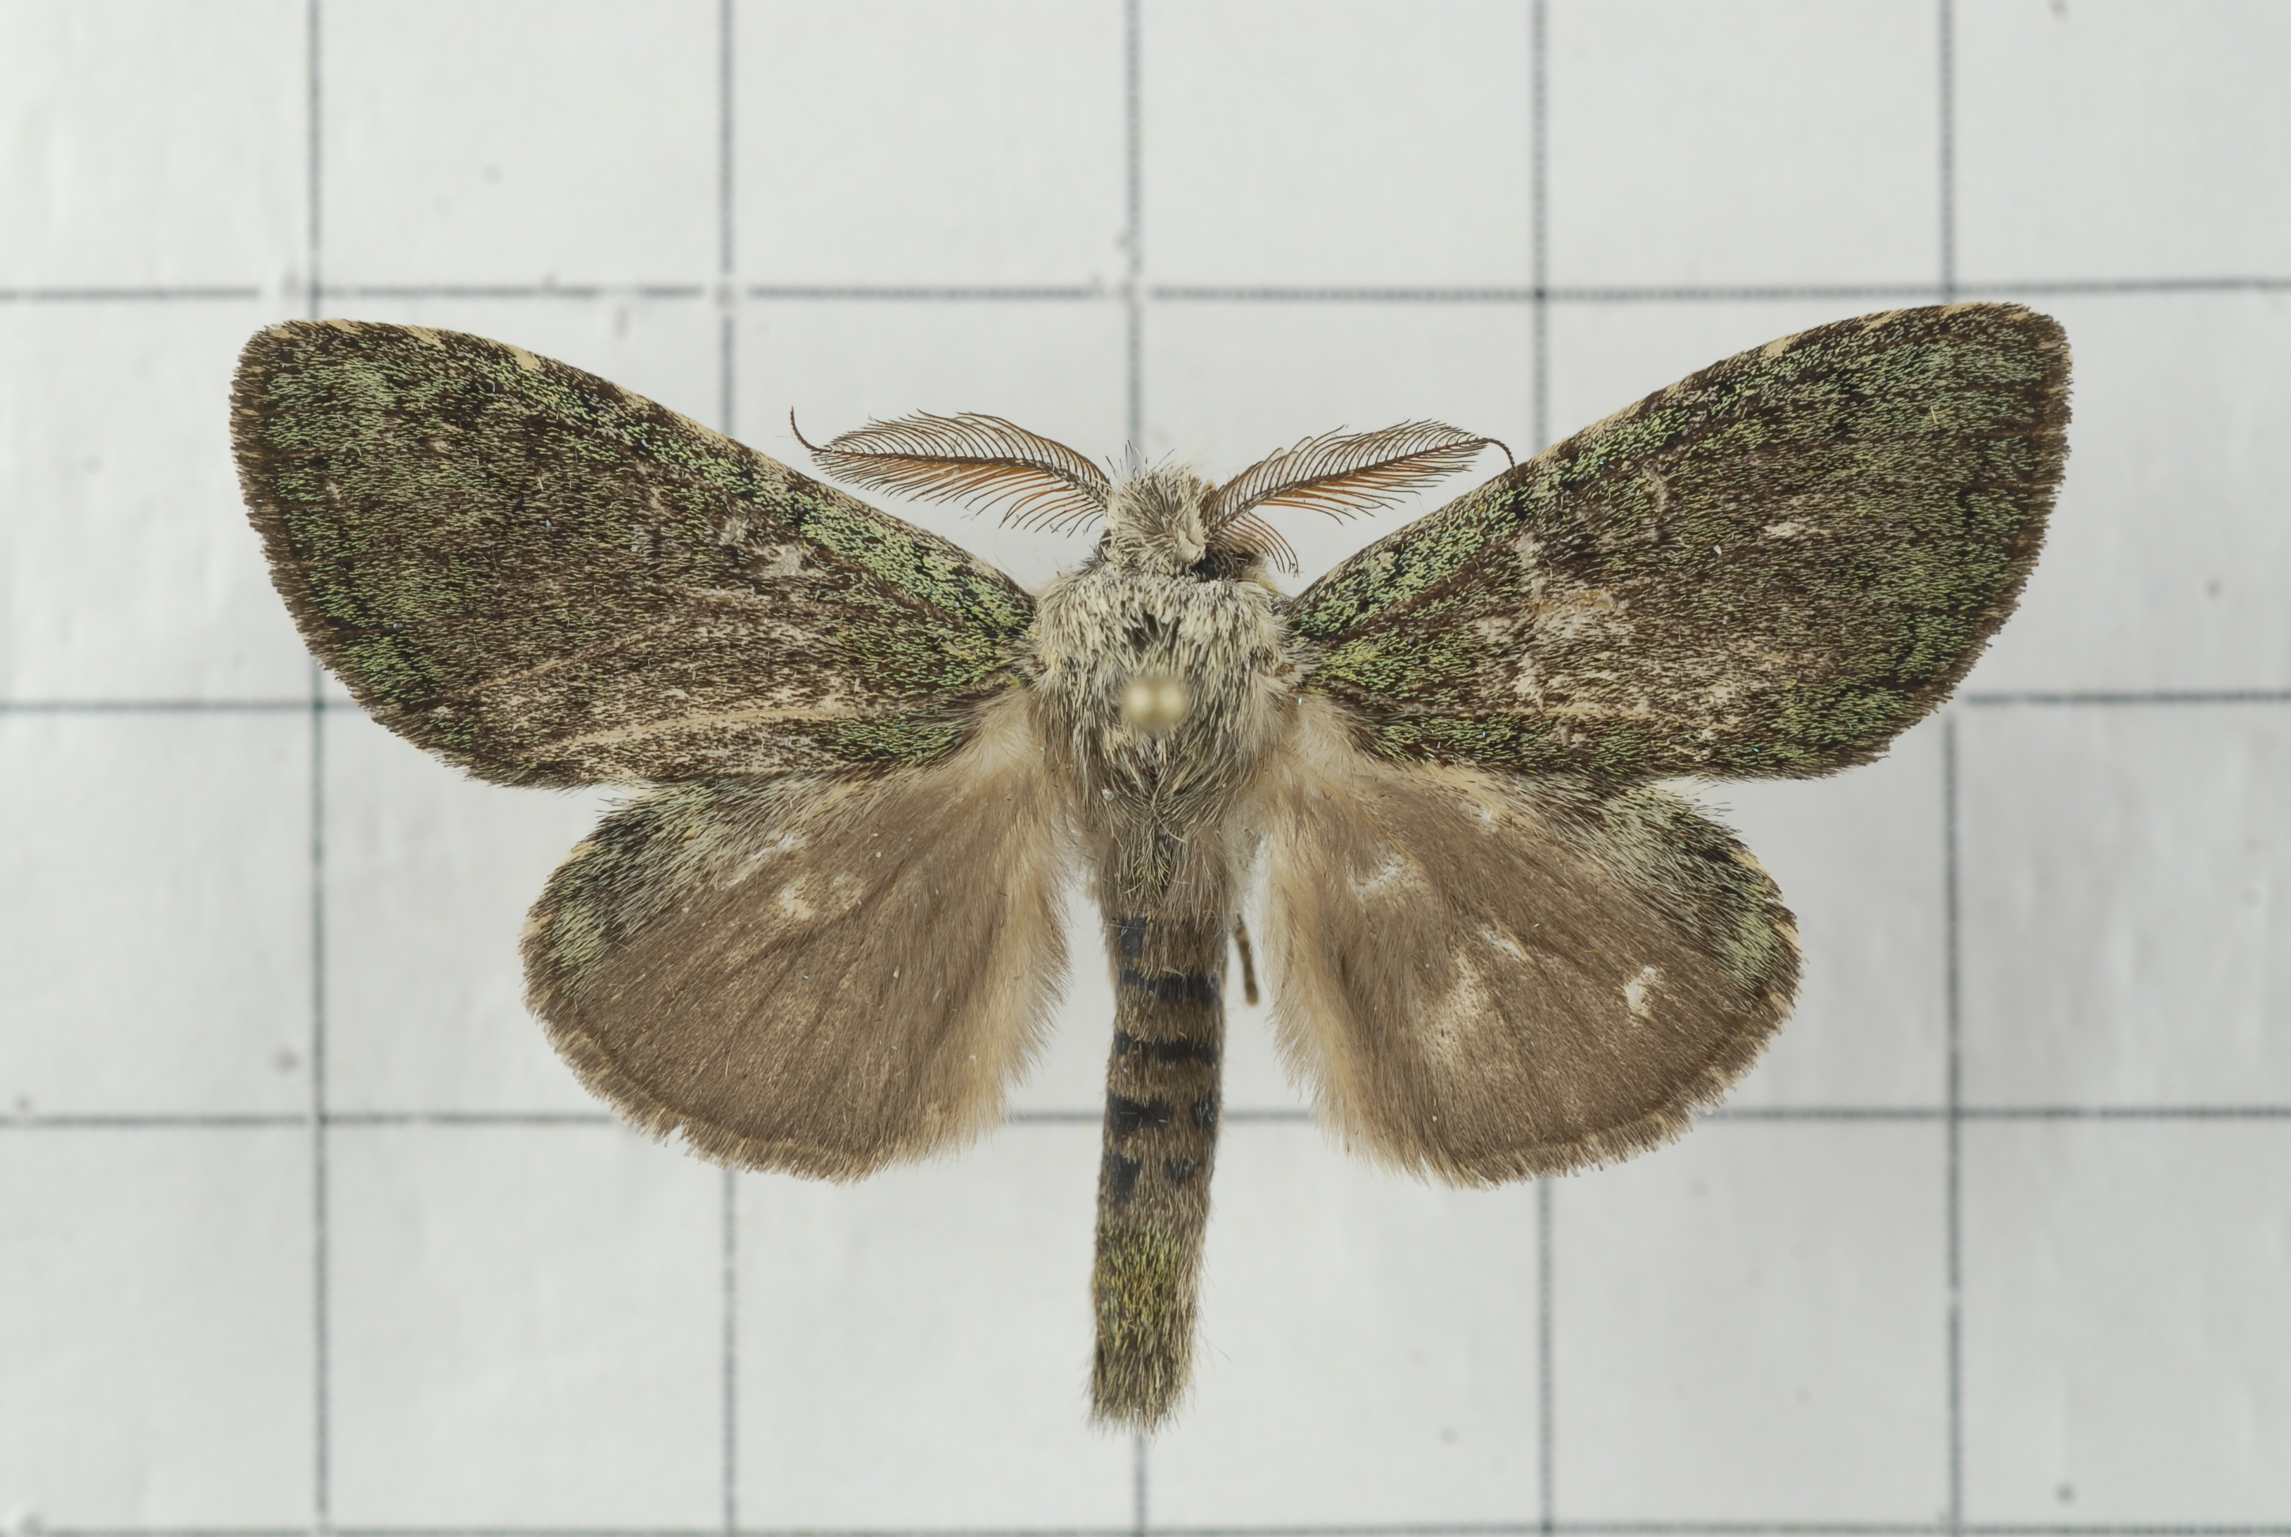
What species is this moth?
Syntypistis viridipicta
